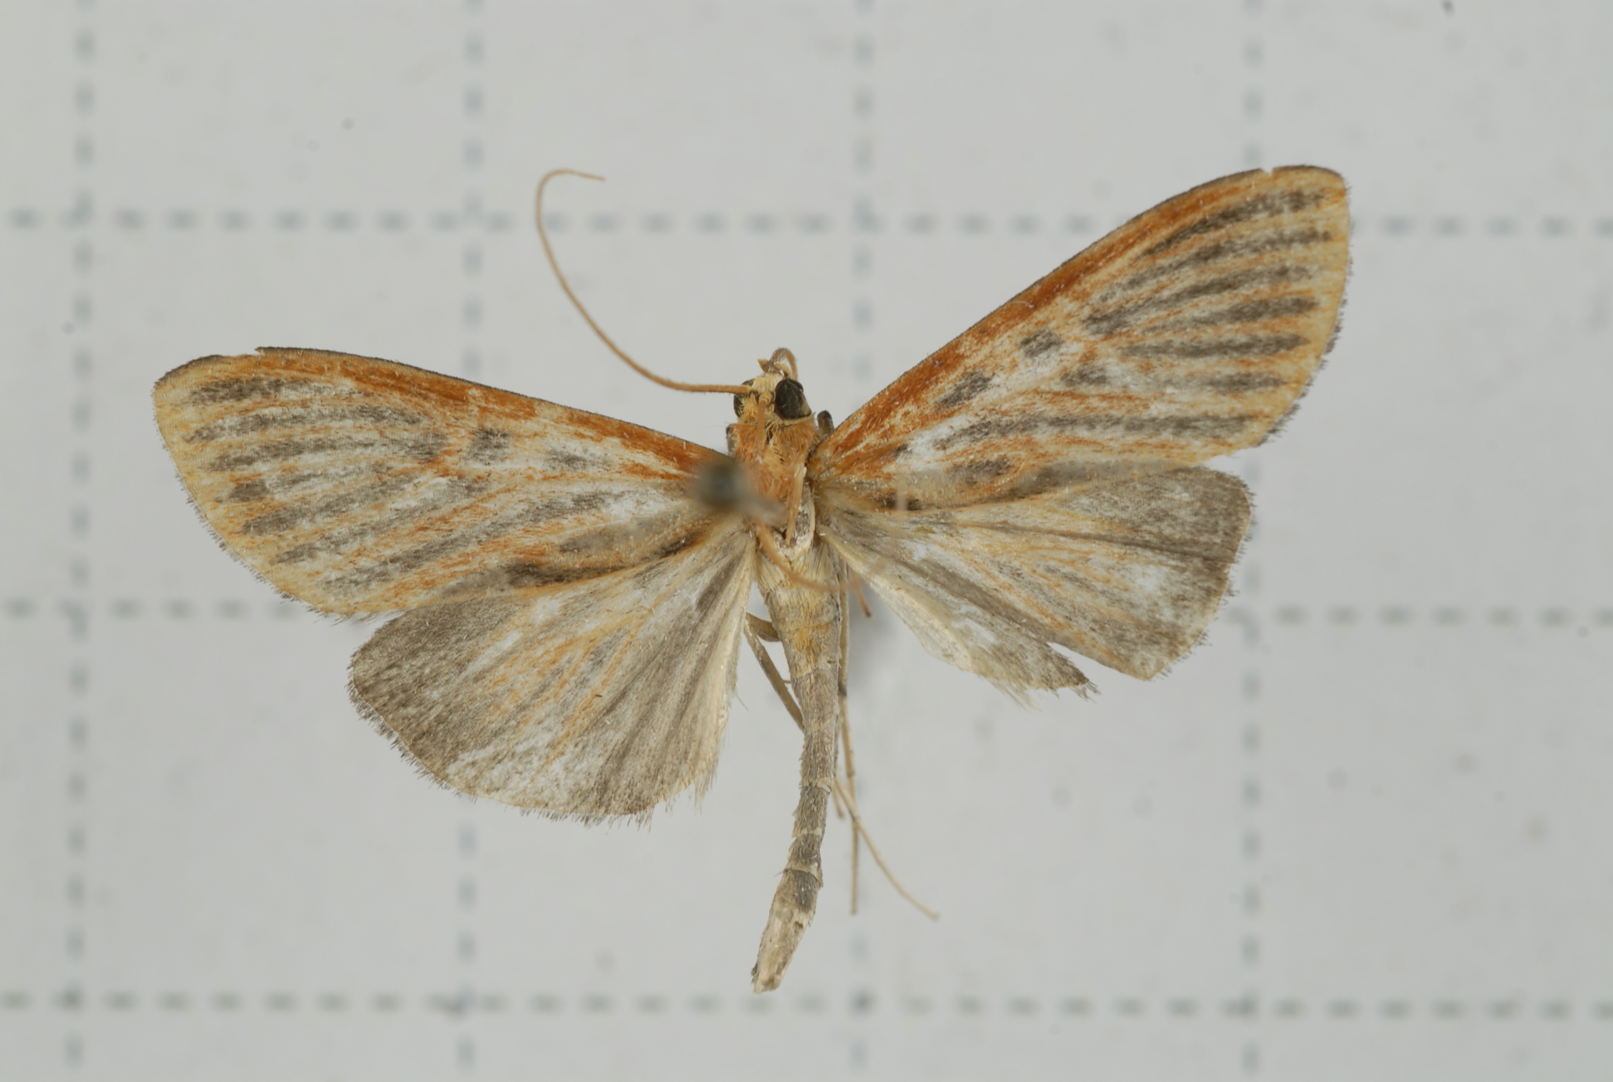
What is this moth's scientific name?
Tyspanodes striata
